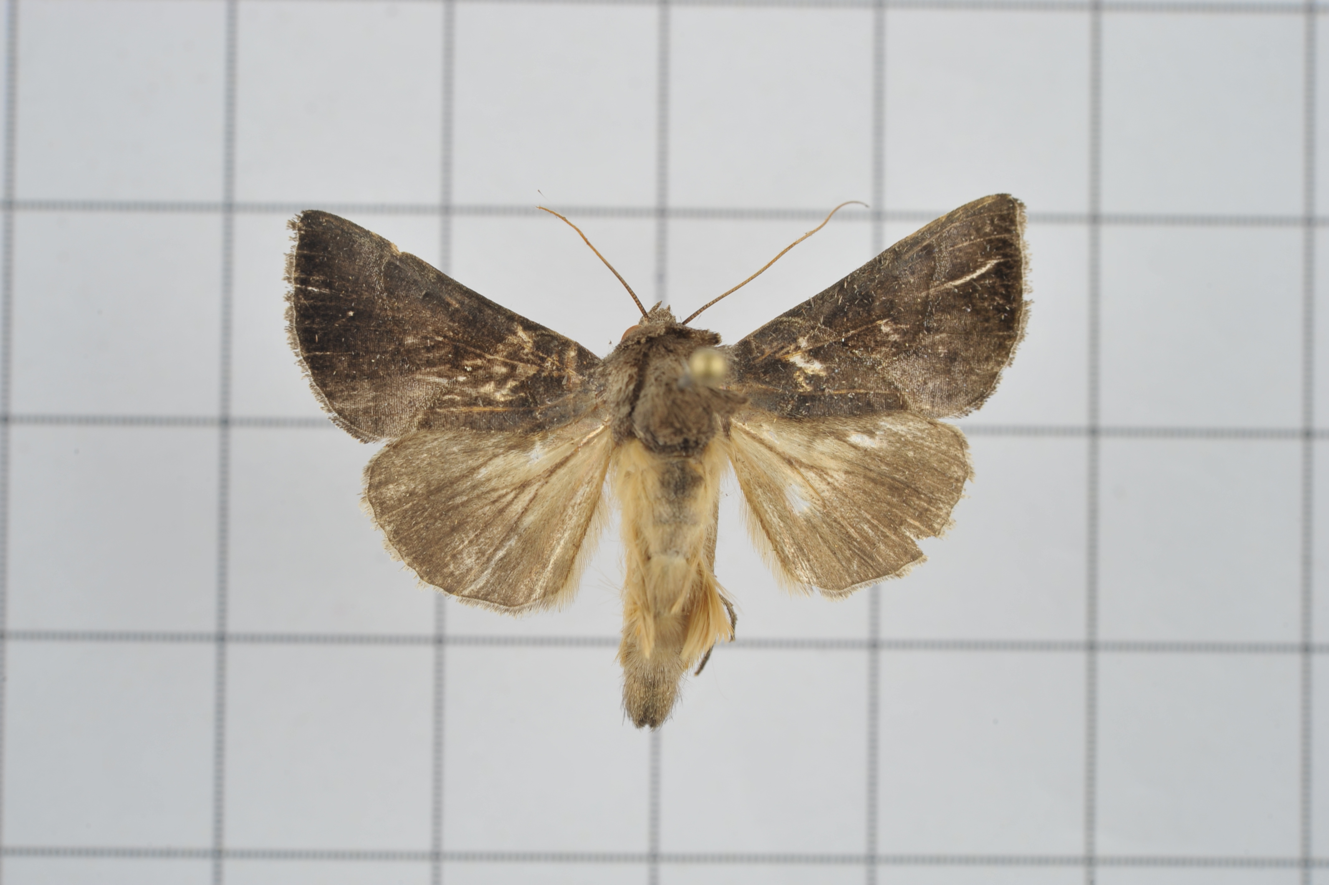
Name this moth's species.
Chrysodeixis heberachis
